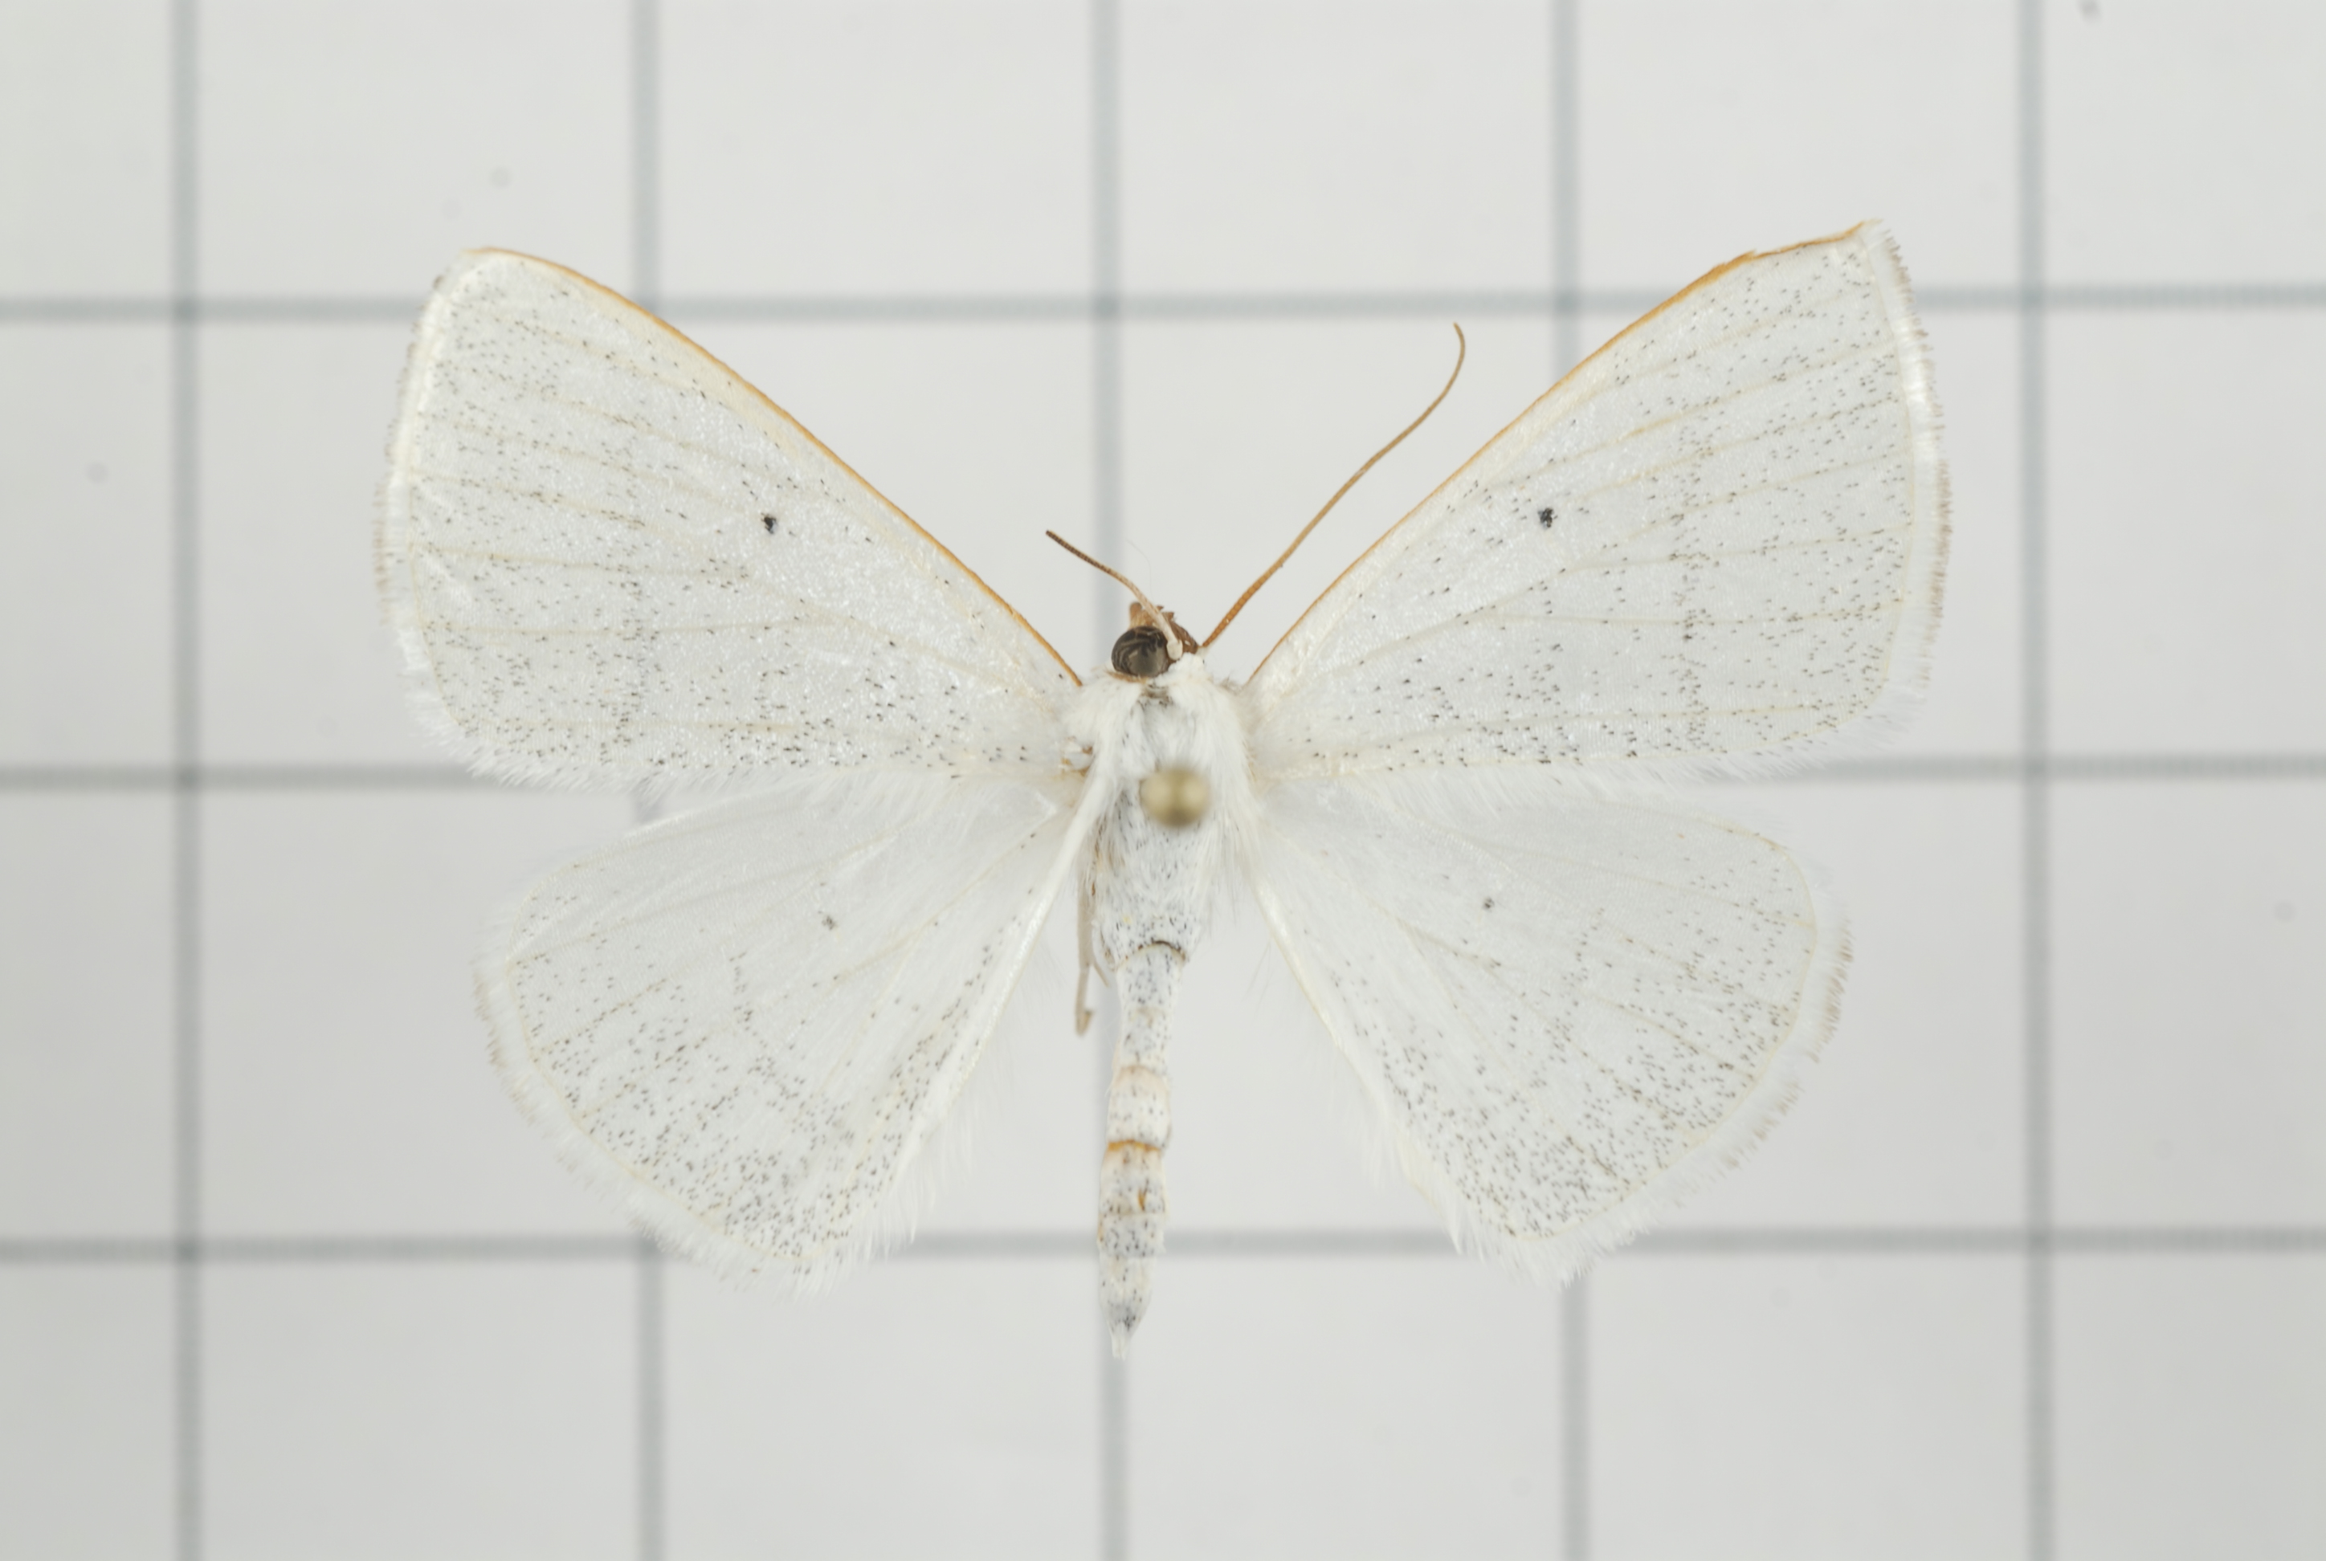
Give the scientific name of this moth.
Lomographa anoxys
